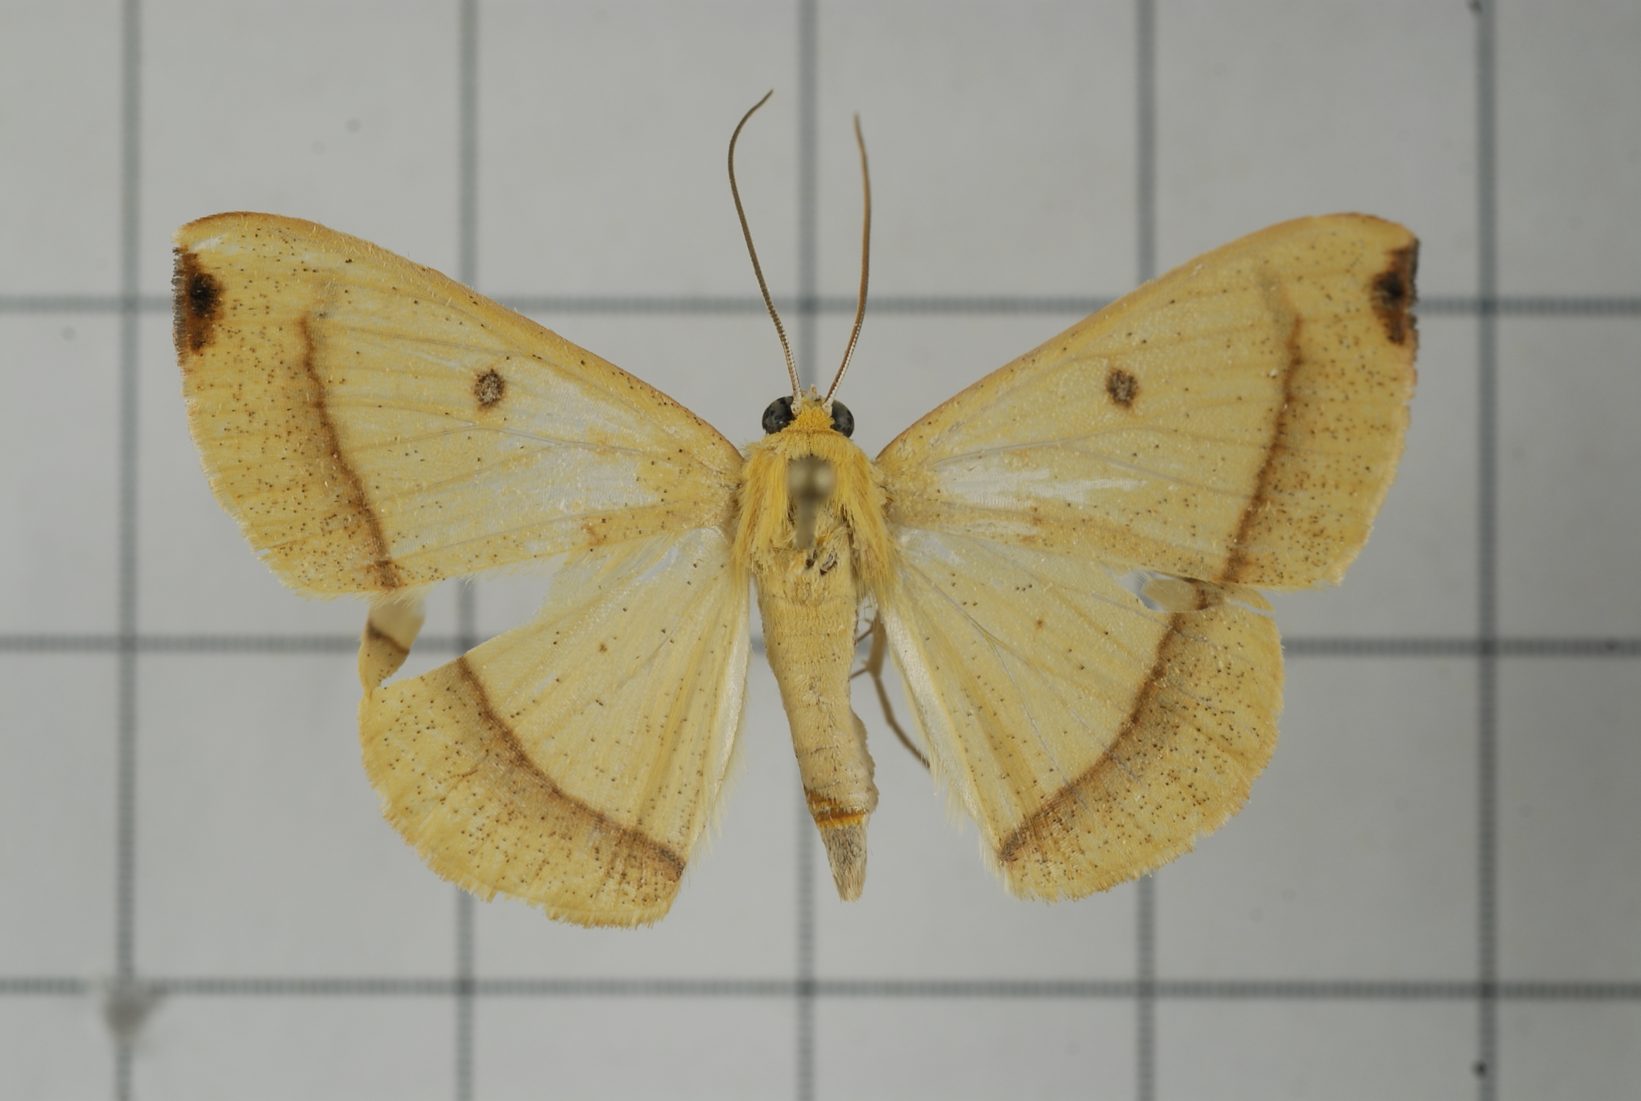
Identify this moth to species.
Eilicrinia flava
